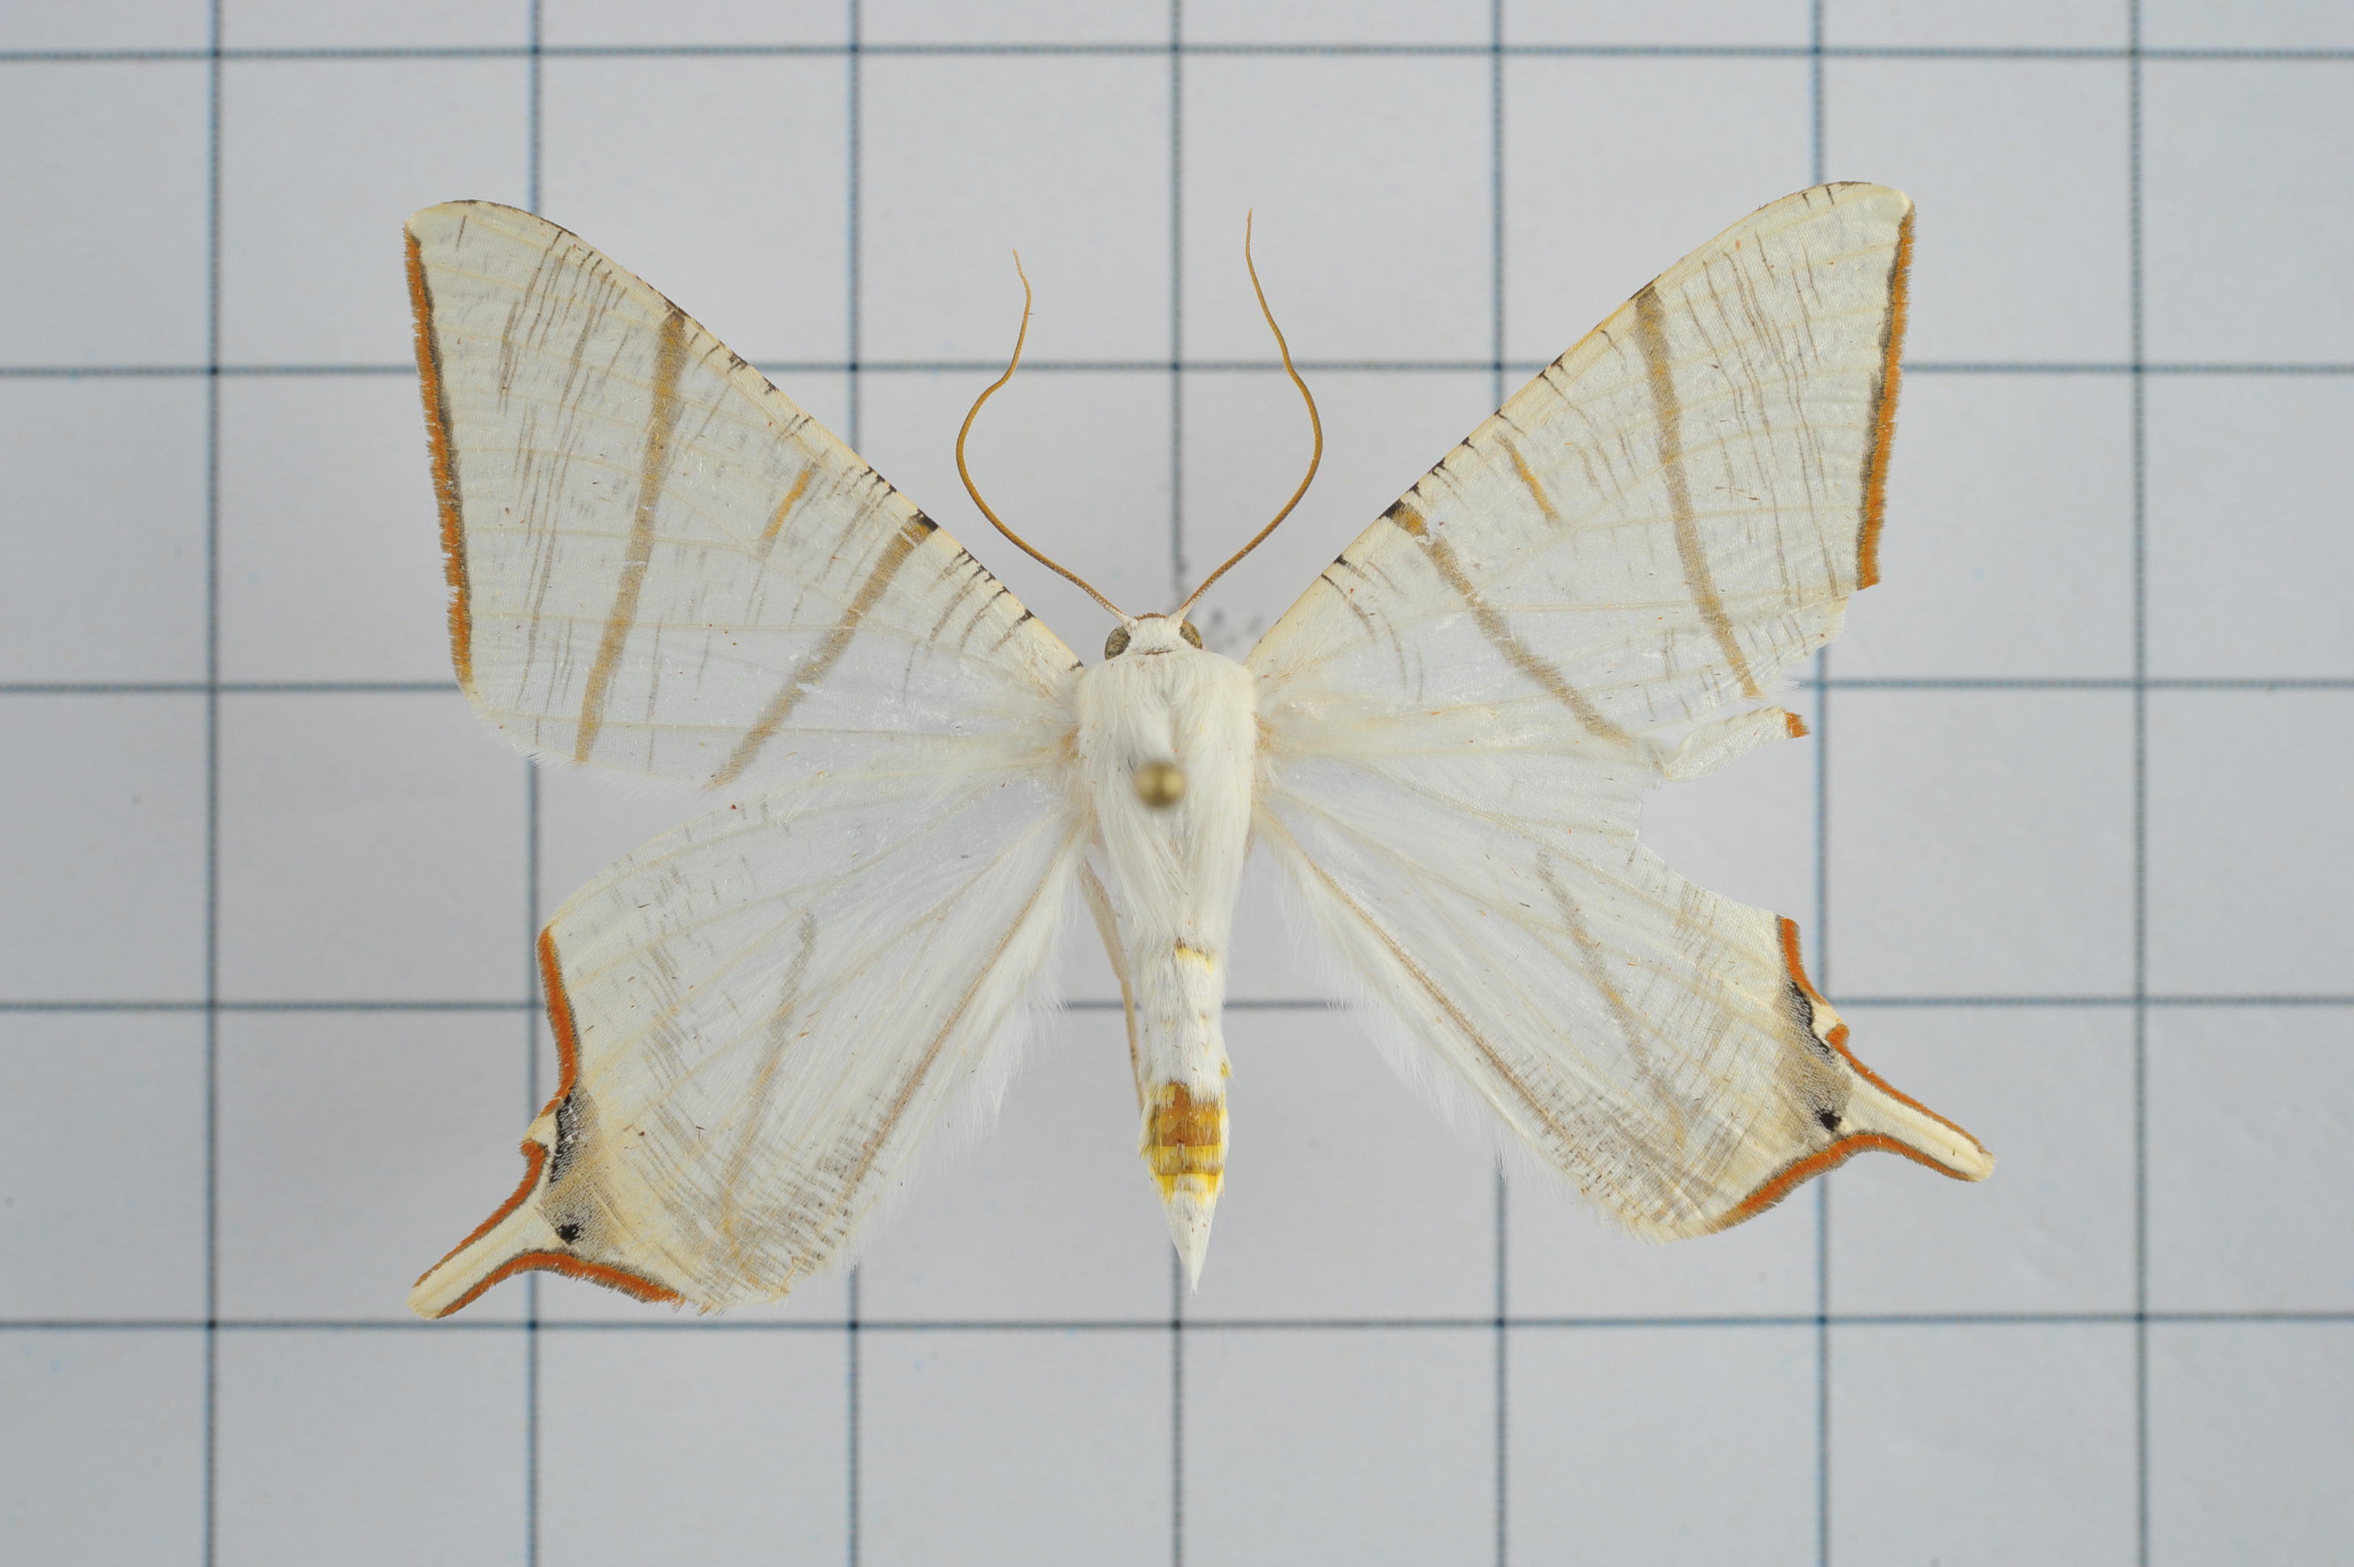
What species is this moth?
Ourapteryx clara formosana
